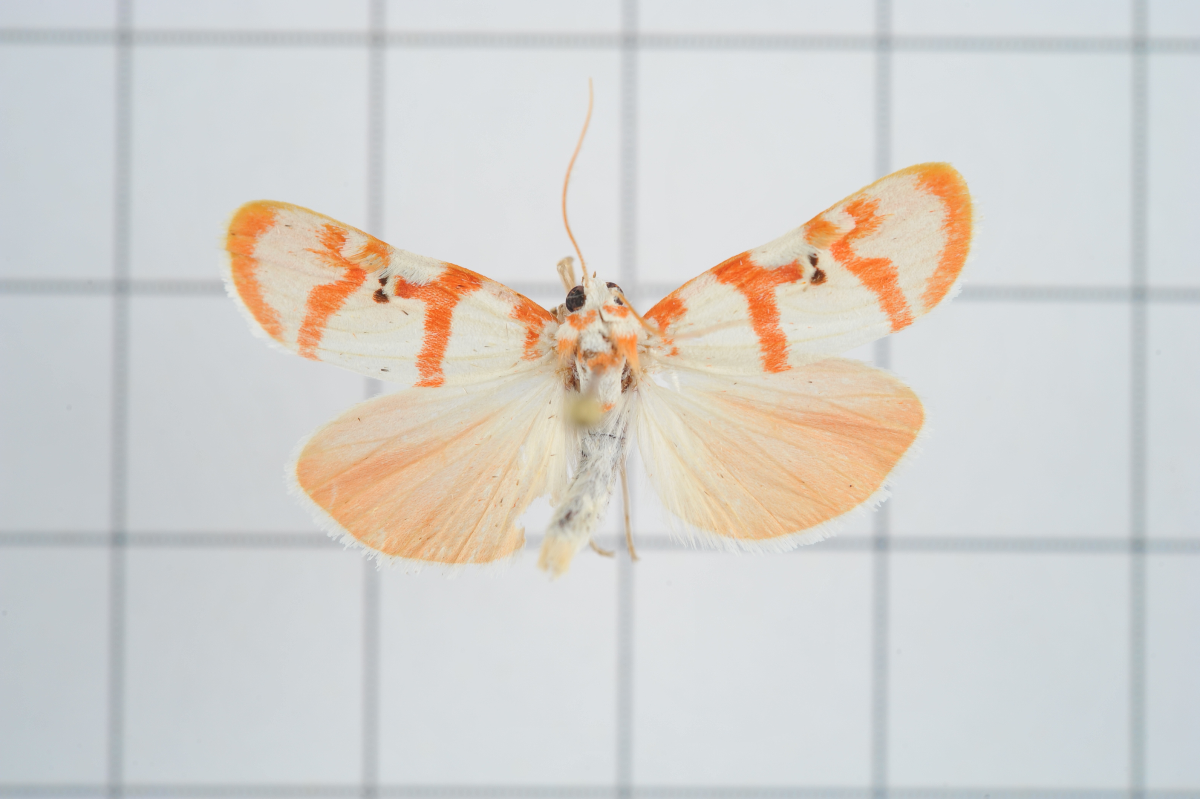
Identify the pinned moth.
Cyana hamata hamata
